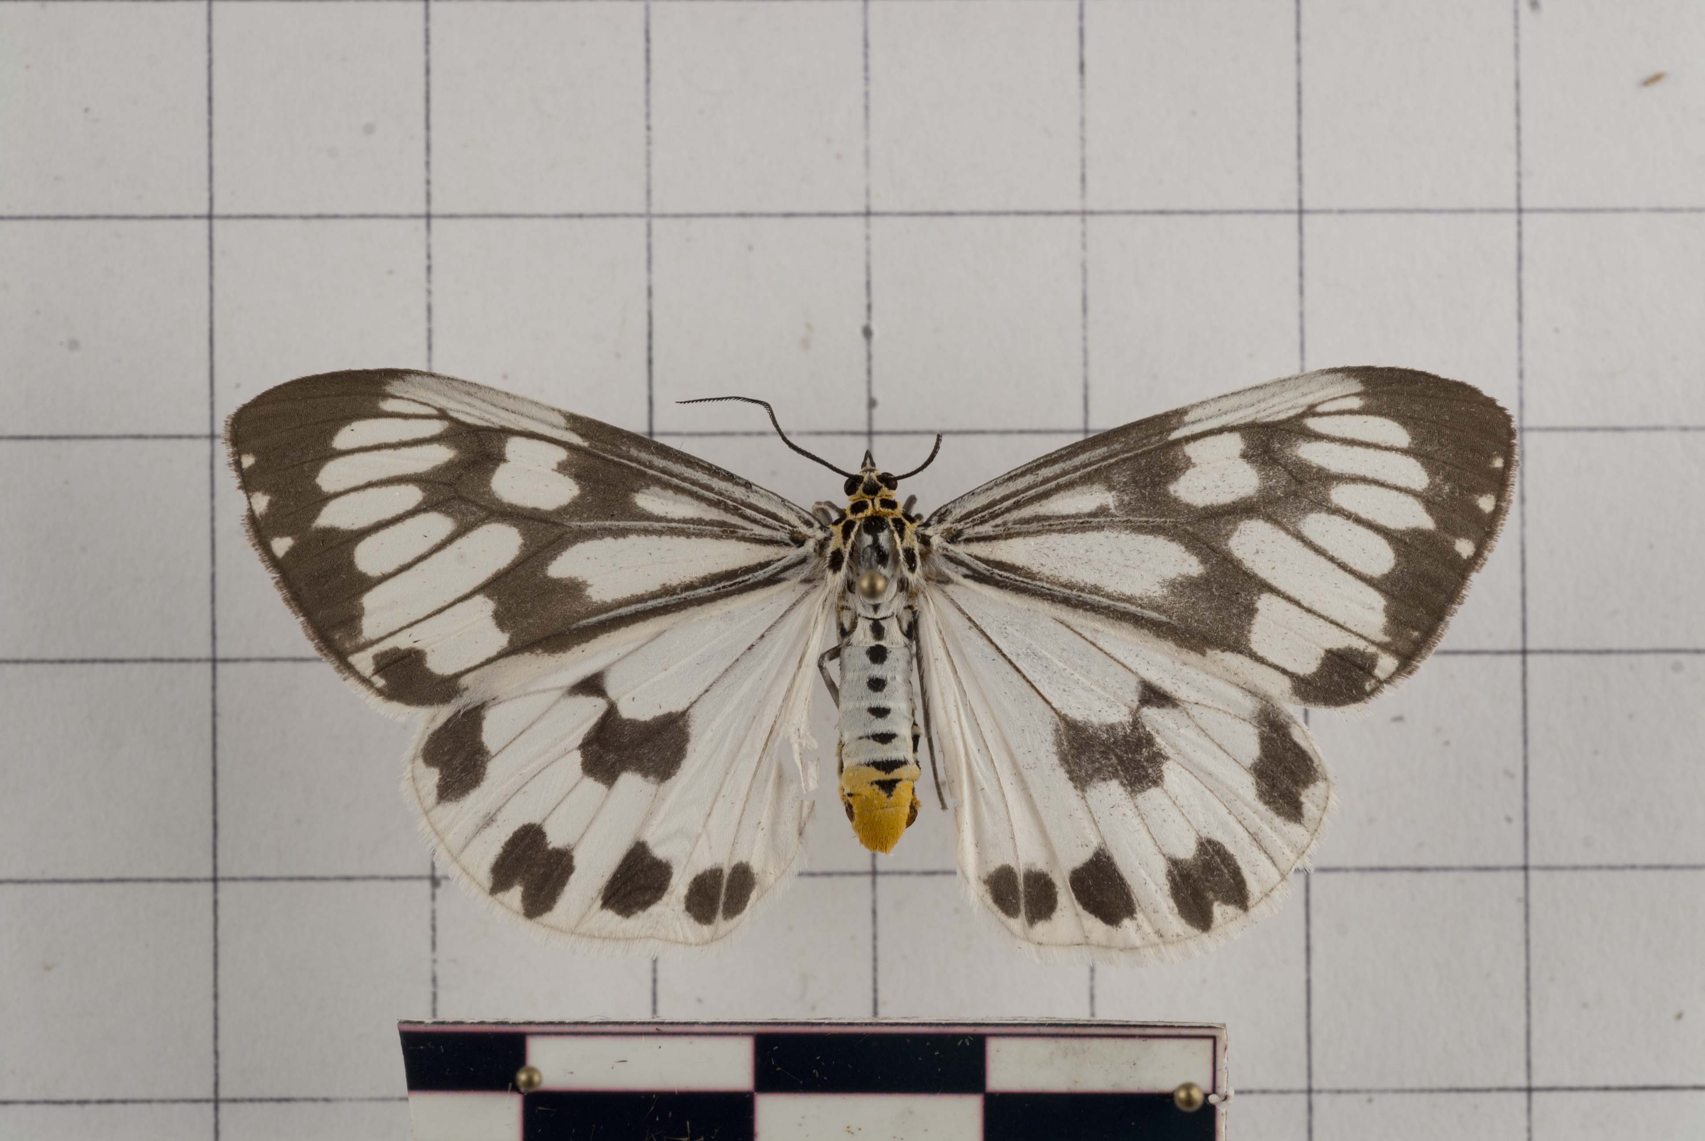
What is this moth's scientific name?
Nyctemera adversata
